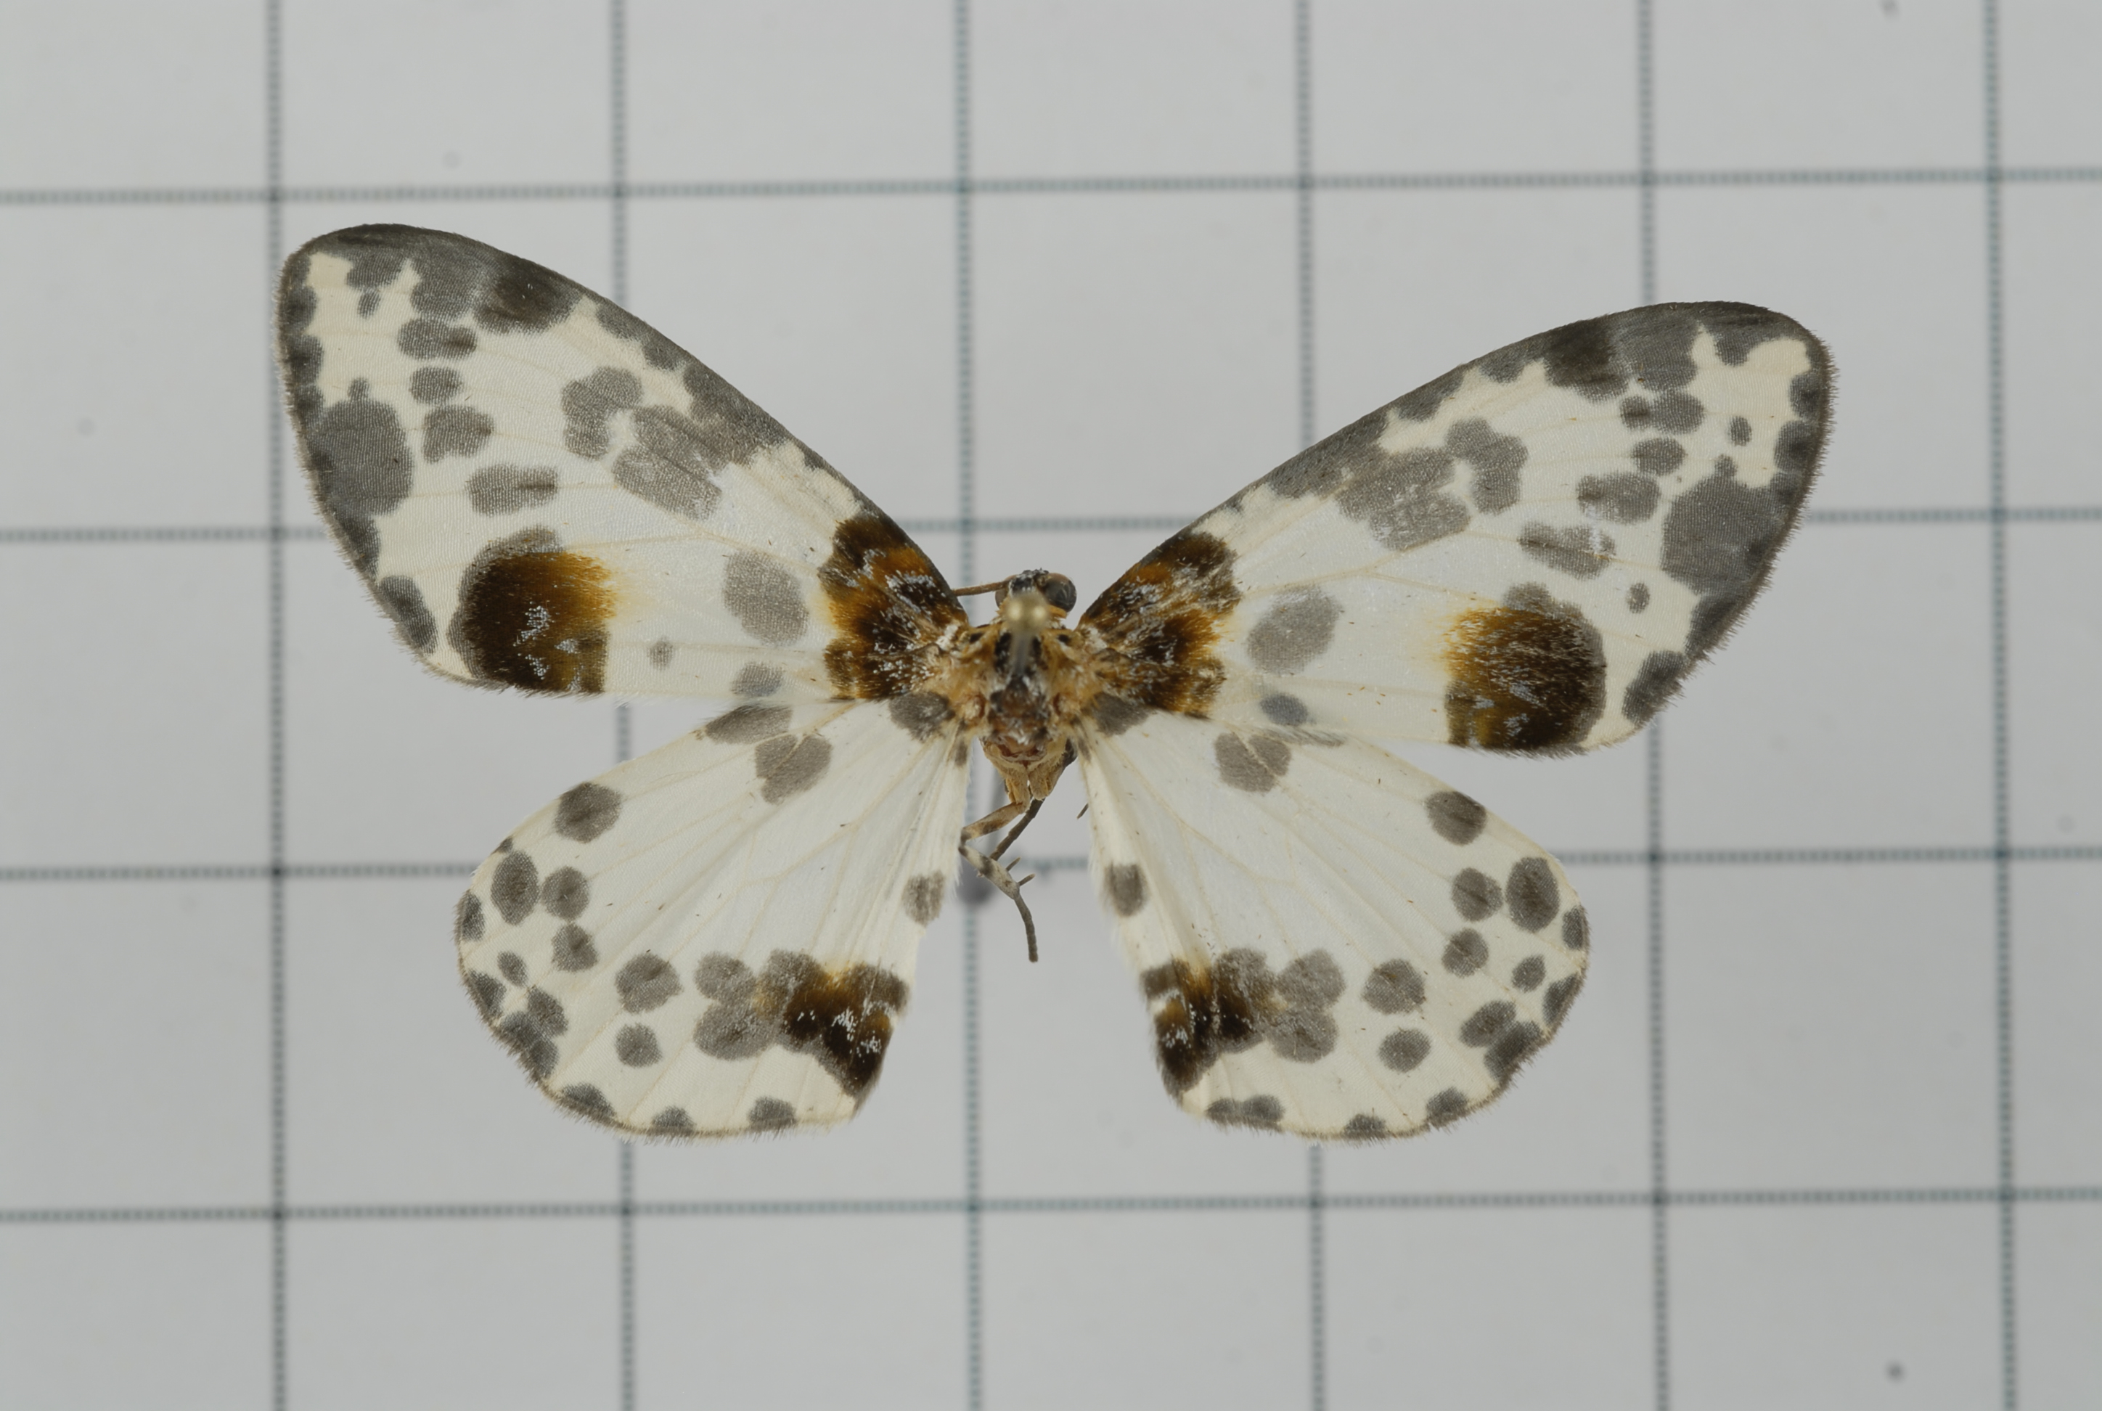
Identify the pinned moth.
Abraxas formosilluminata
